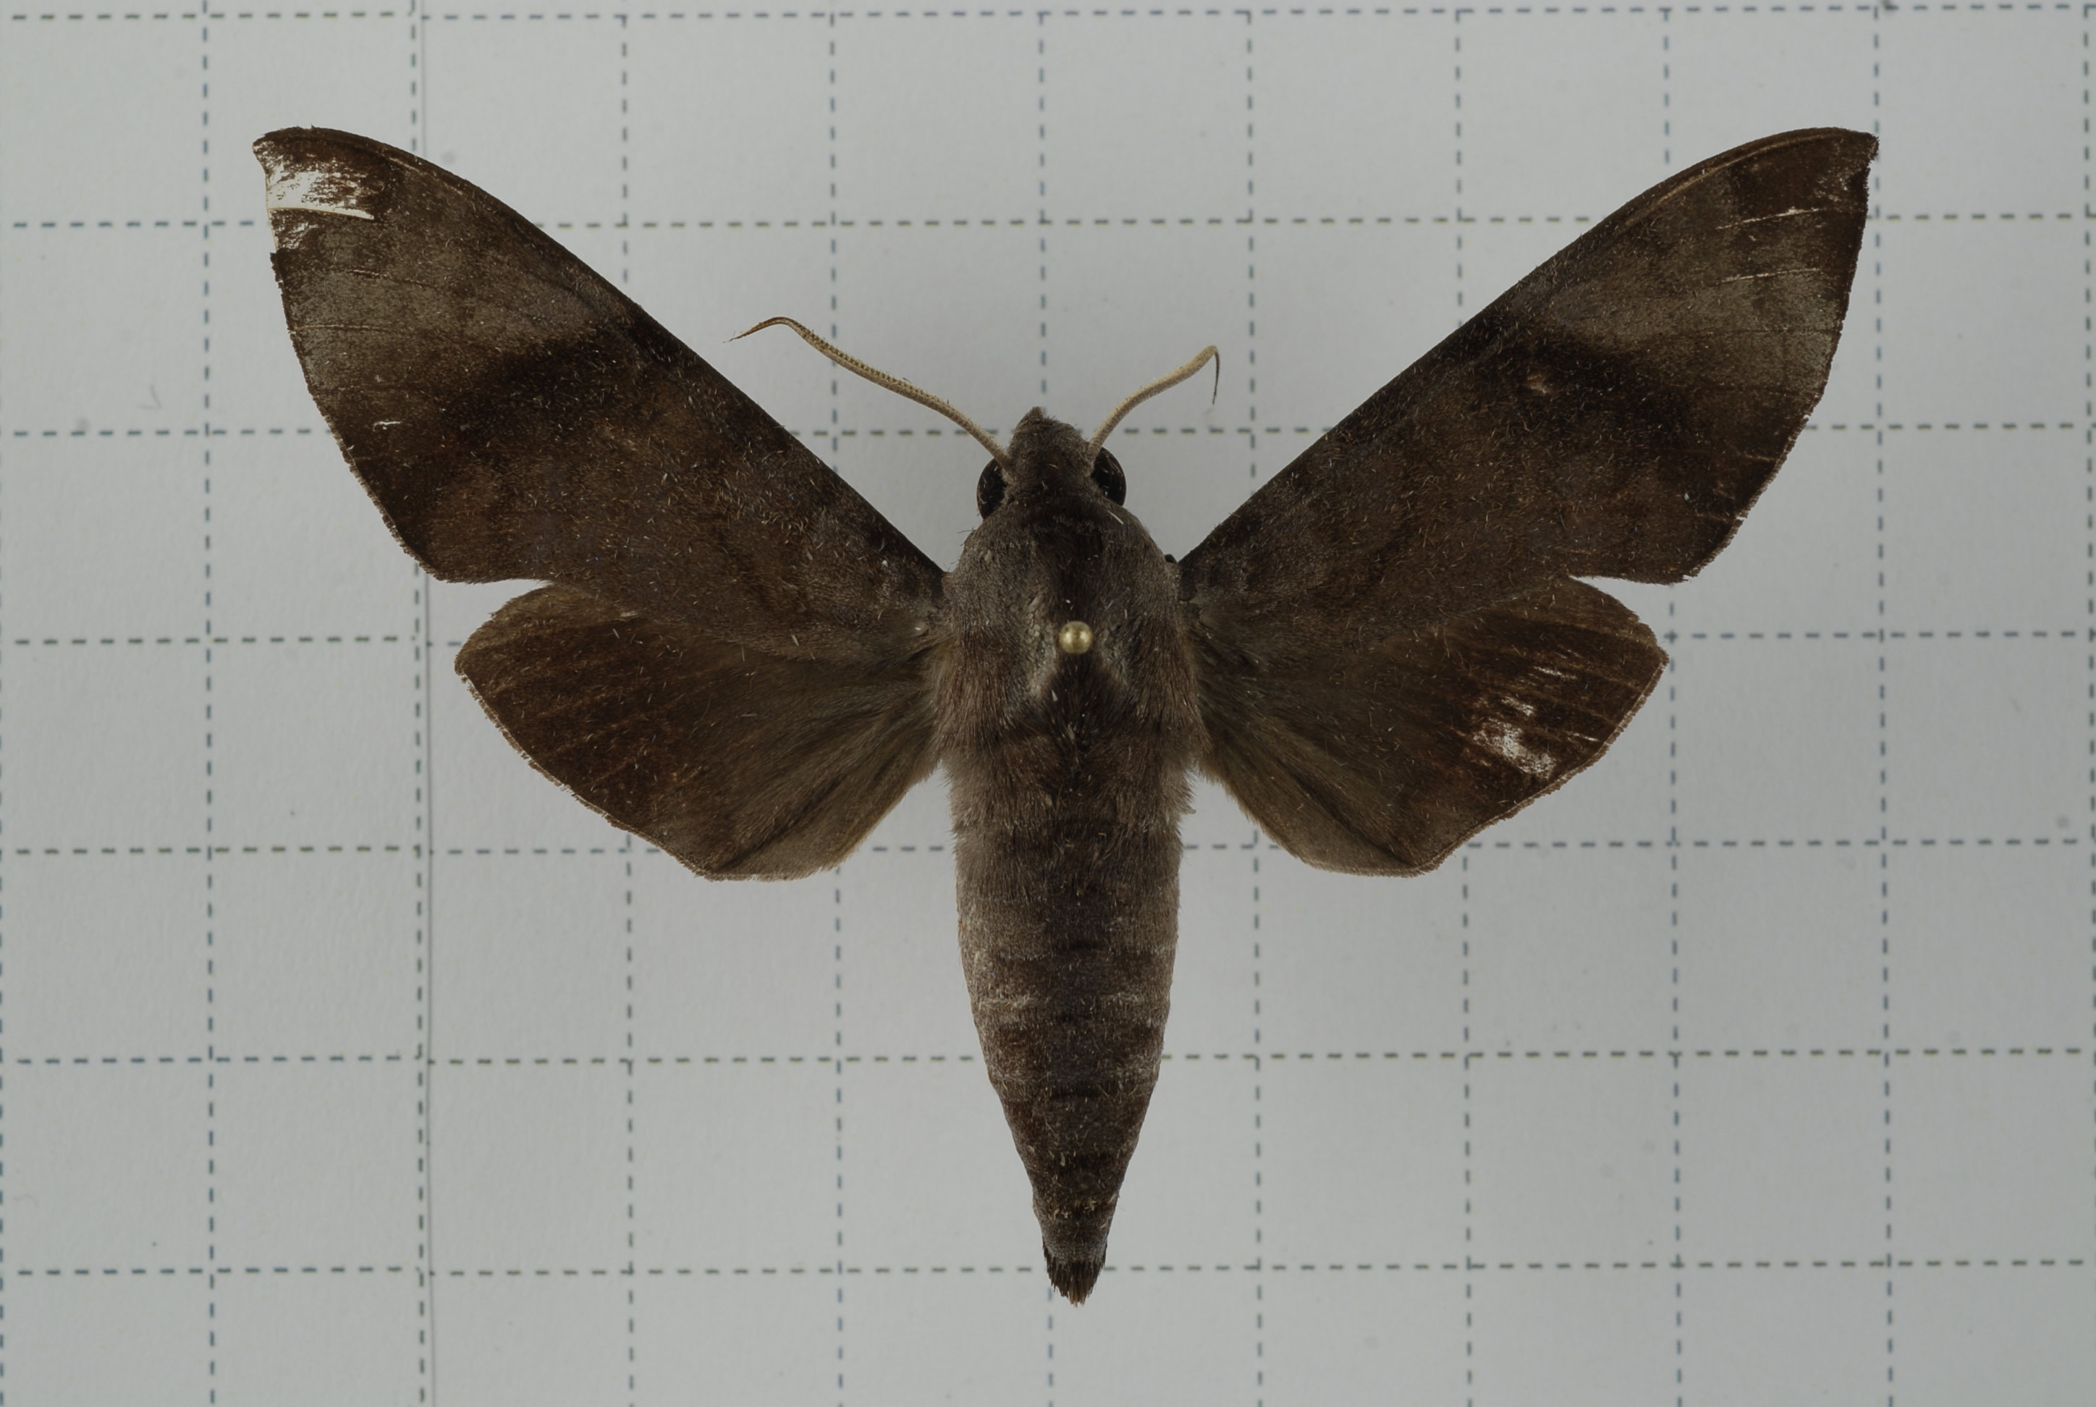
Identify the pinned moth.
Acosmeryx formosana
